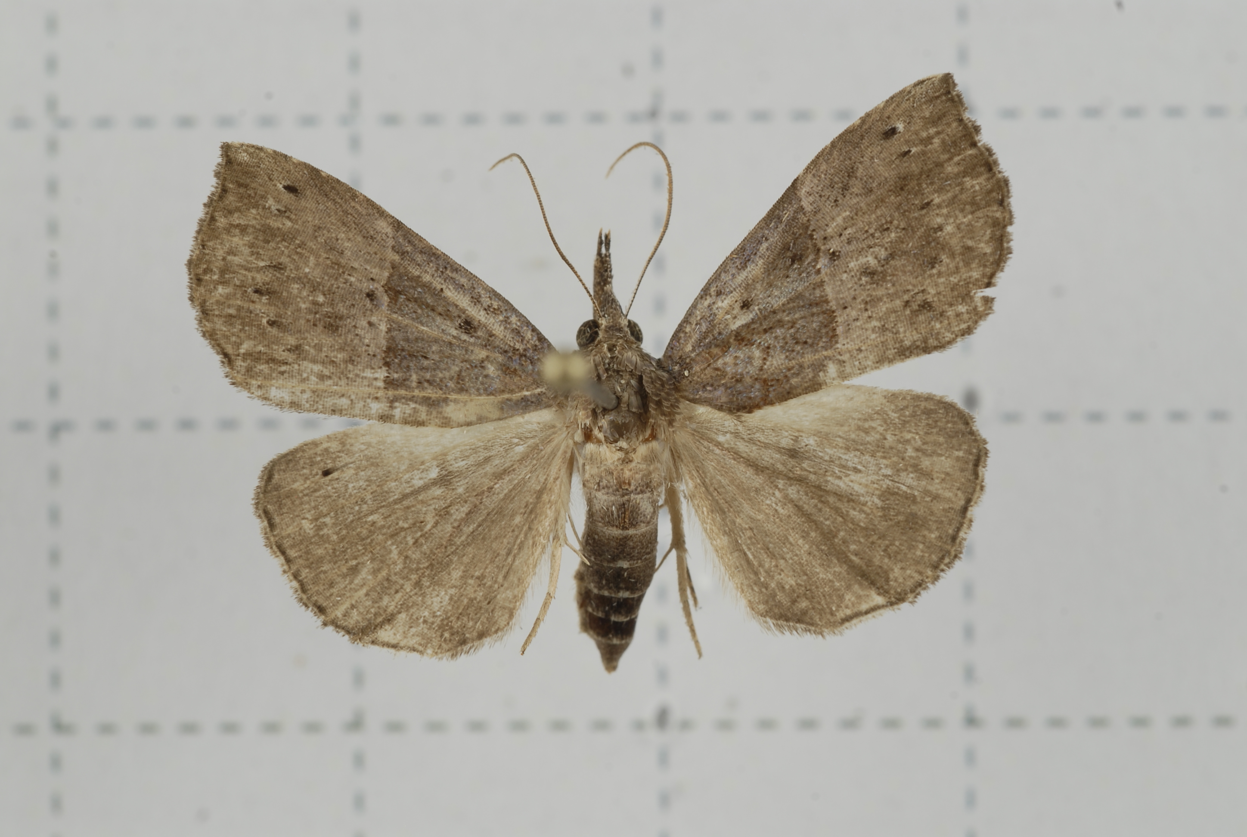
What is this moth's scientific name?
Hypena iconicalis
